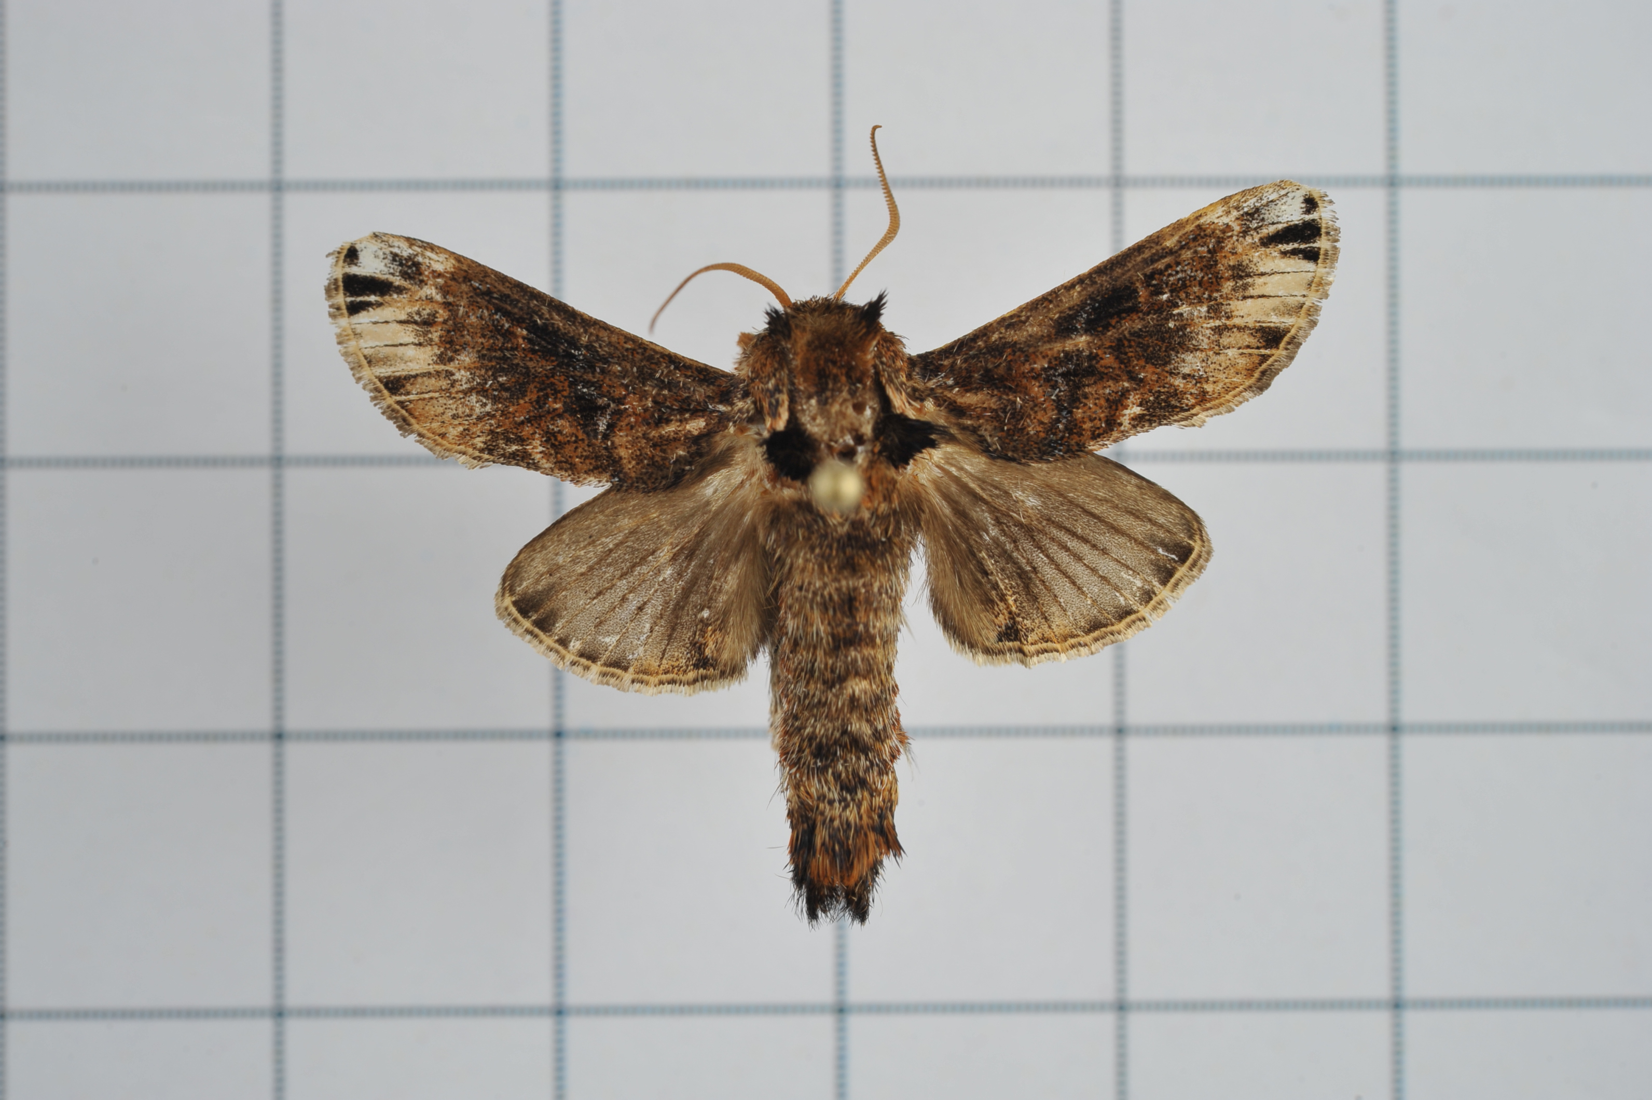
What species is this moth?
Belippa horrida
